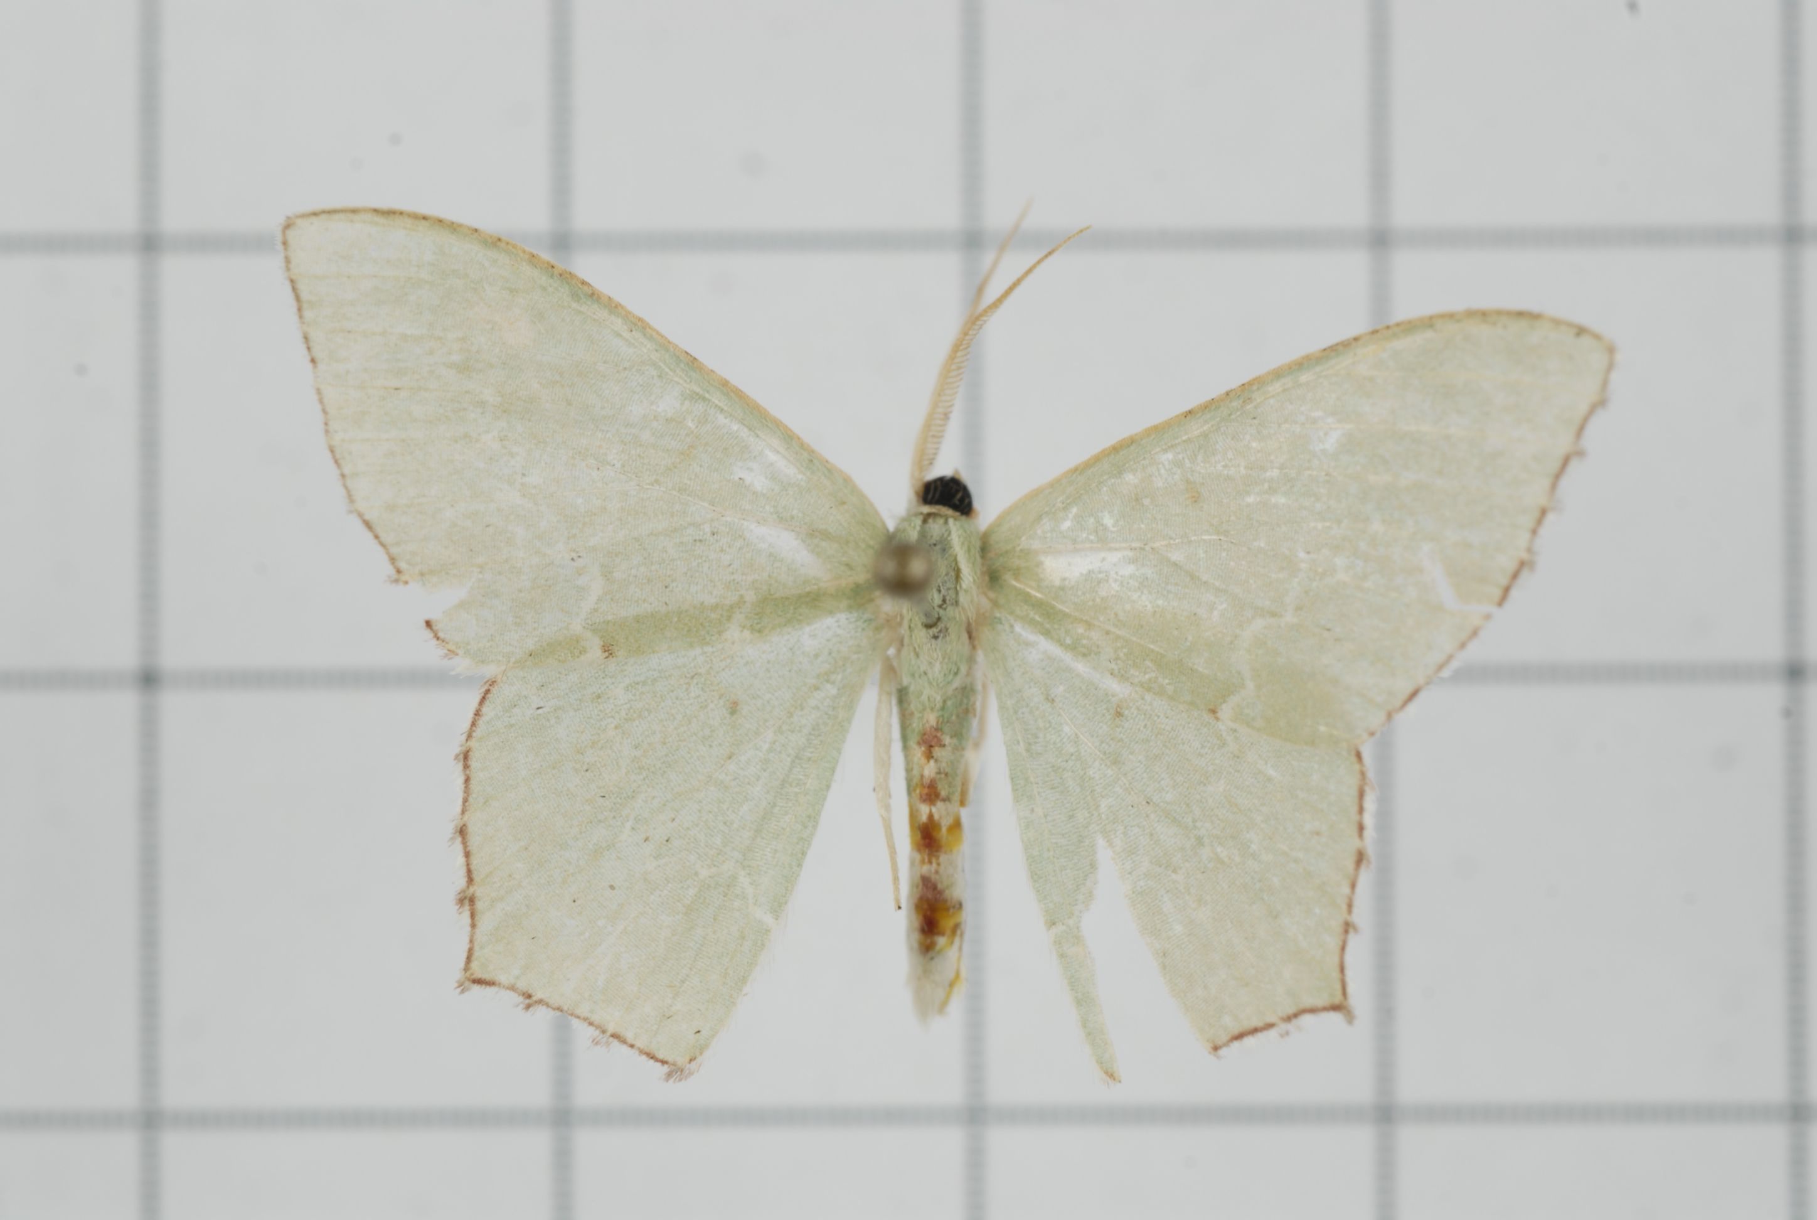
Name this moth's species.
Hemistola simplex
